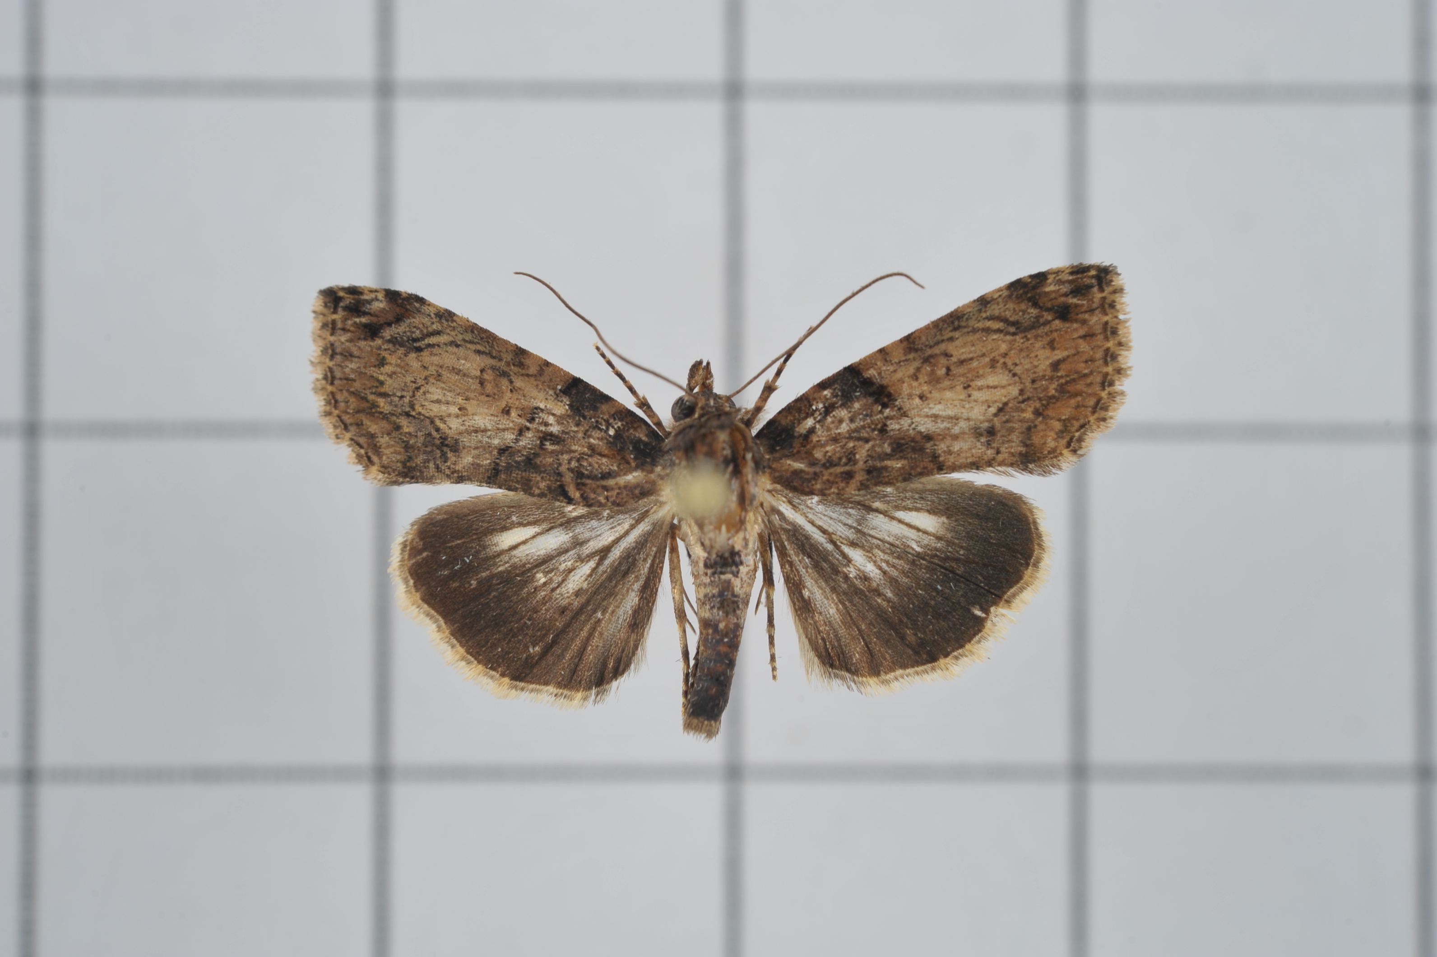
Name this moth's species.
Lophoptera phaeobasis
